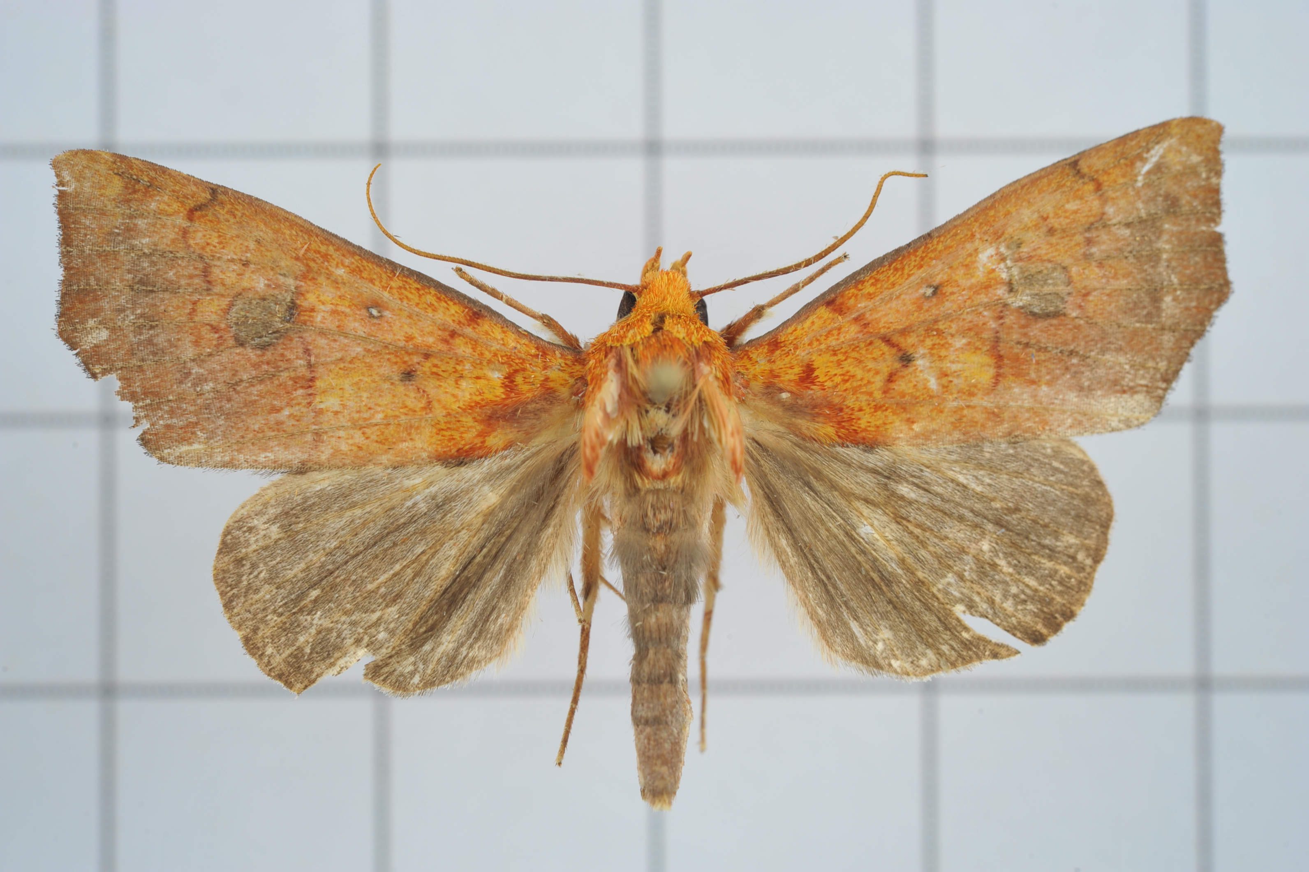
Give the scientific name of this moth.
Rusicada combinans
